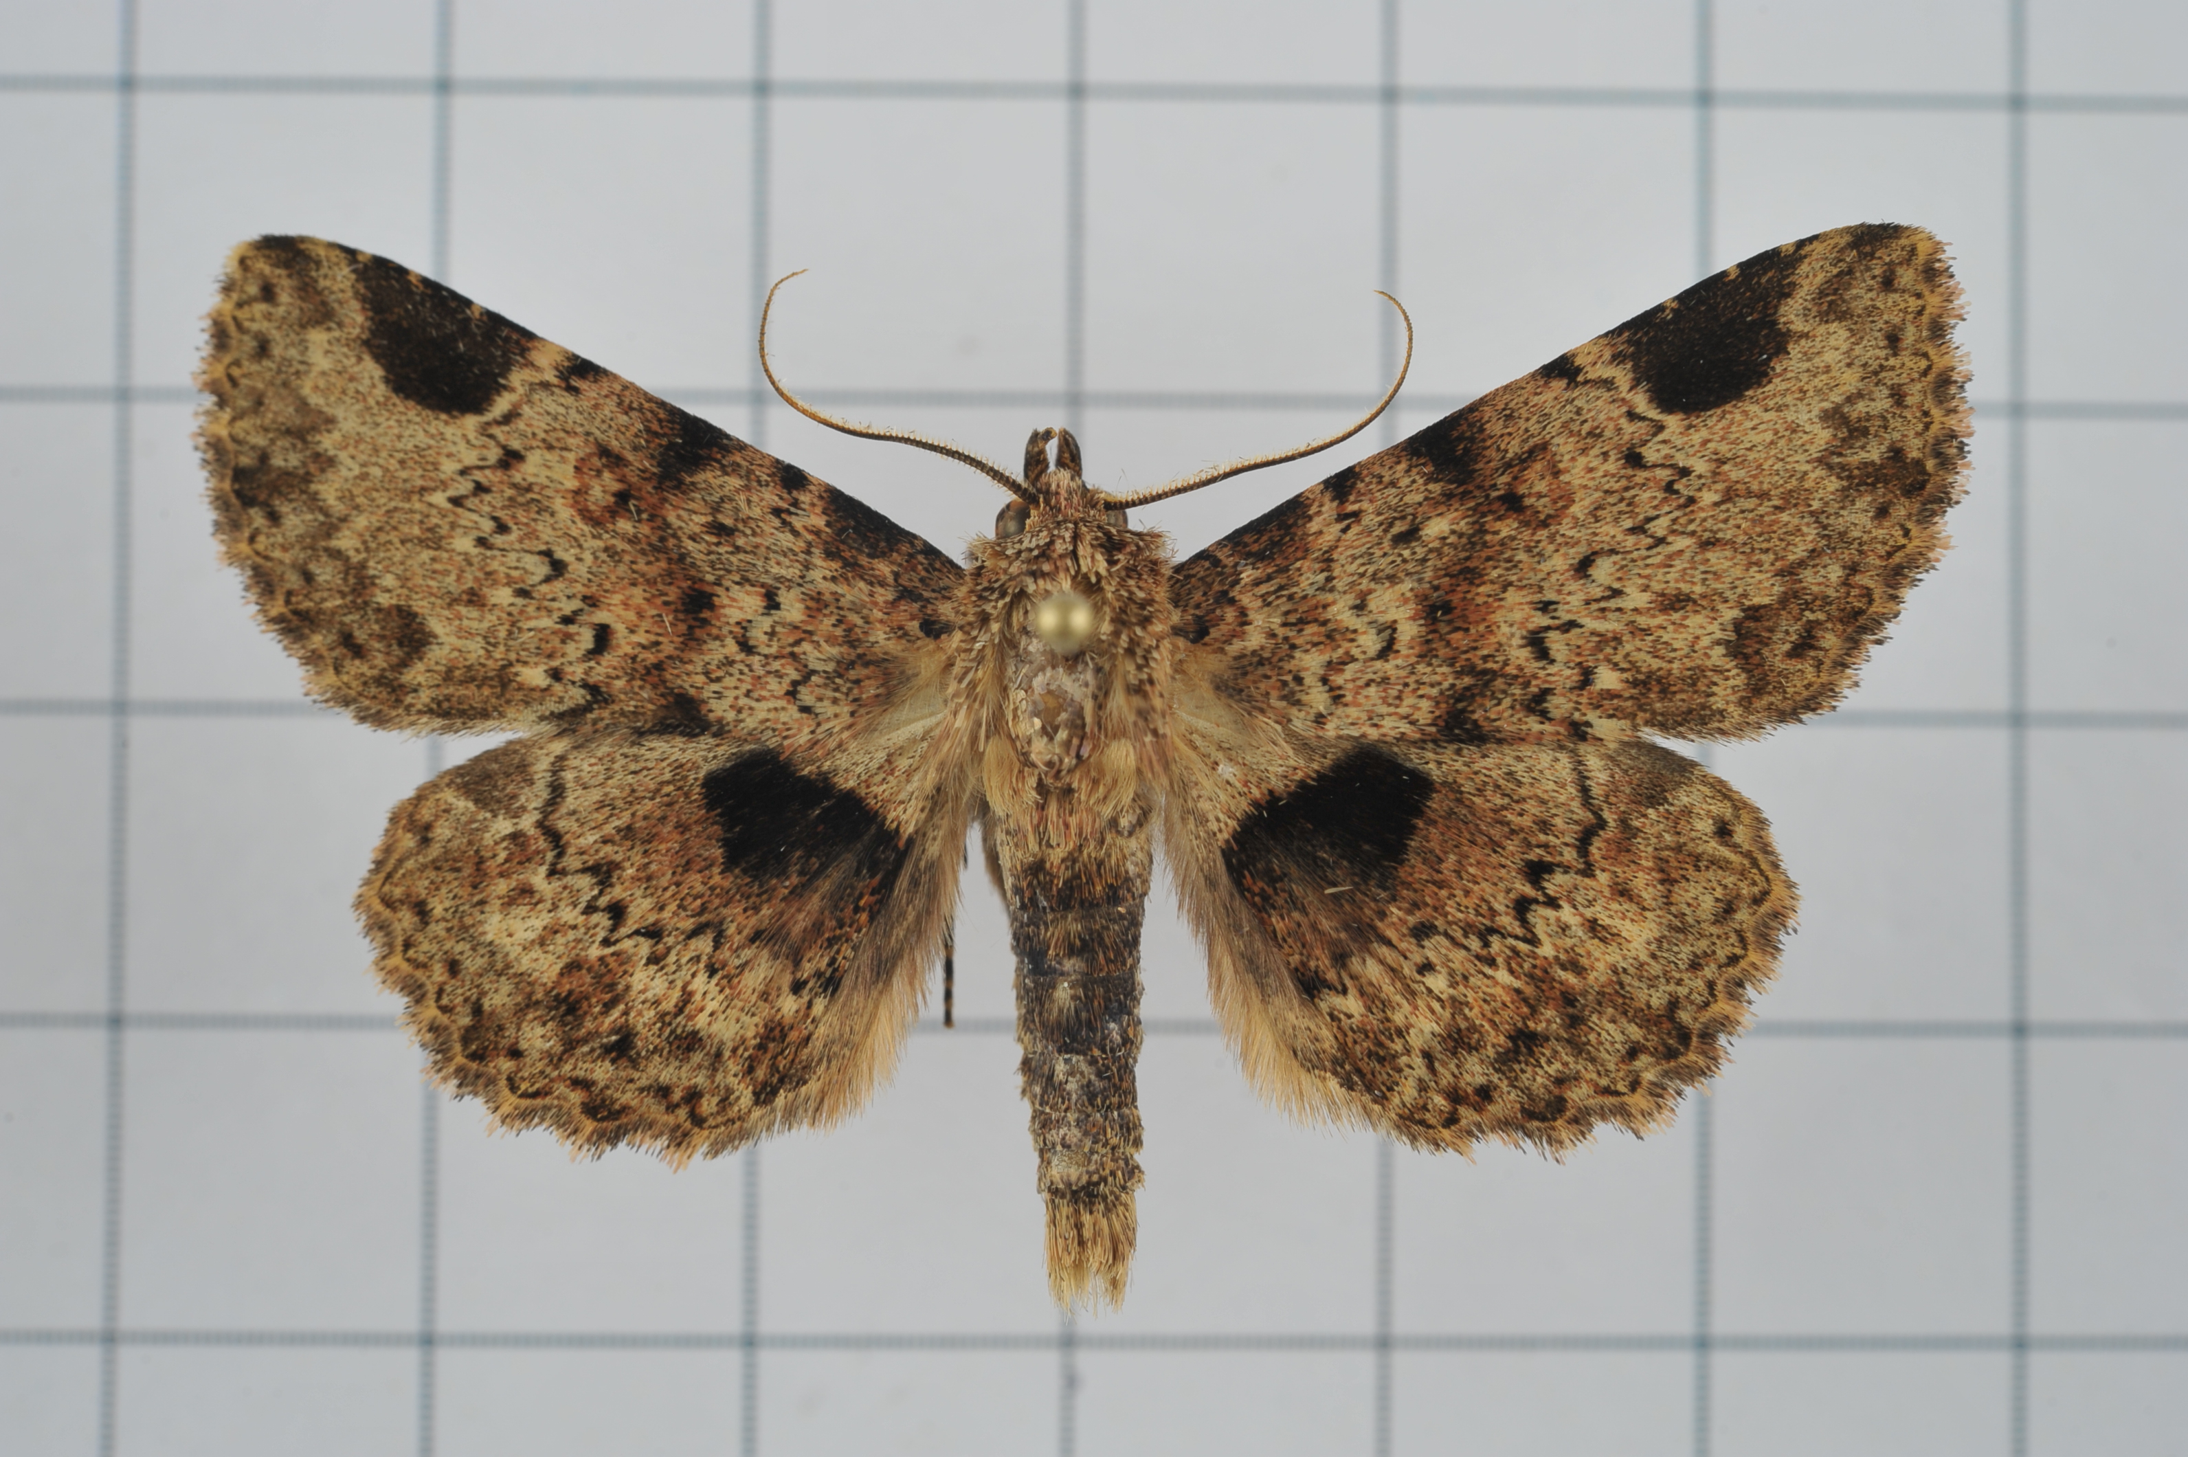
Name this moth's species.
Antiblemma nigerrimasigna
